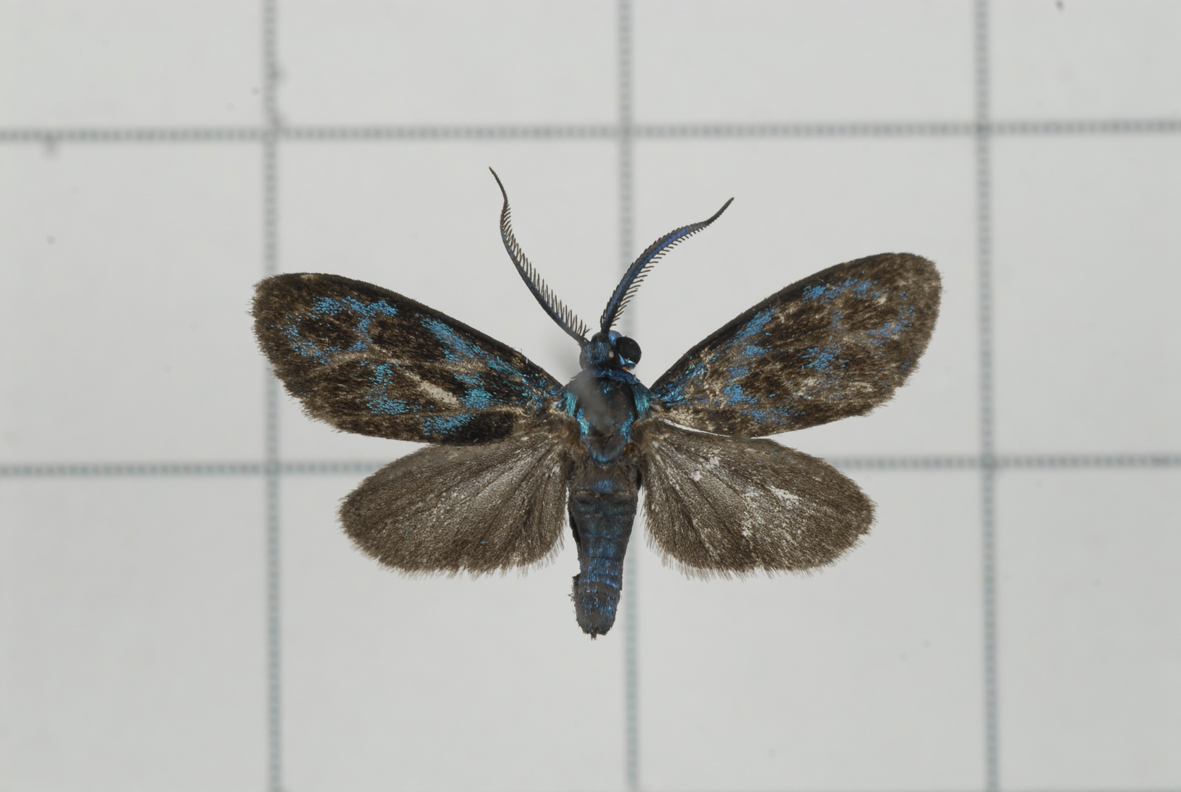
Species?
Clelea formosana simplicior
